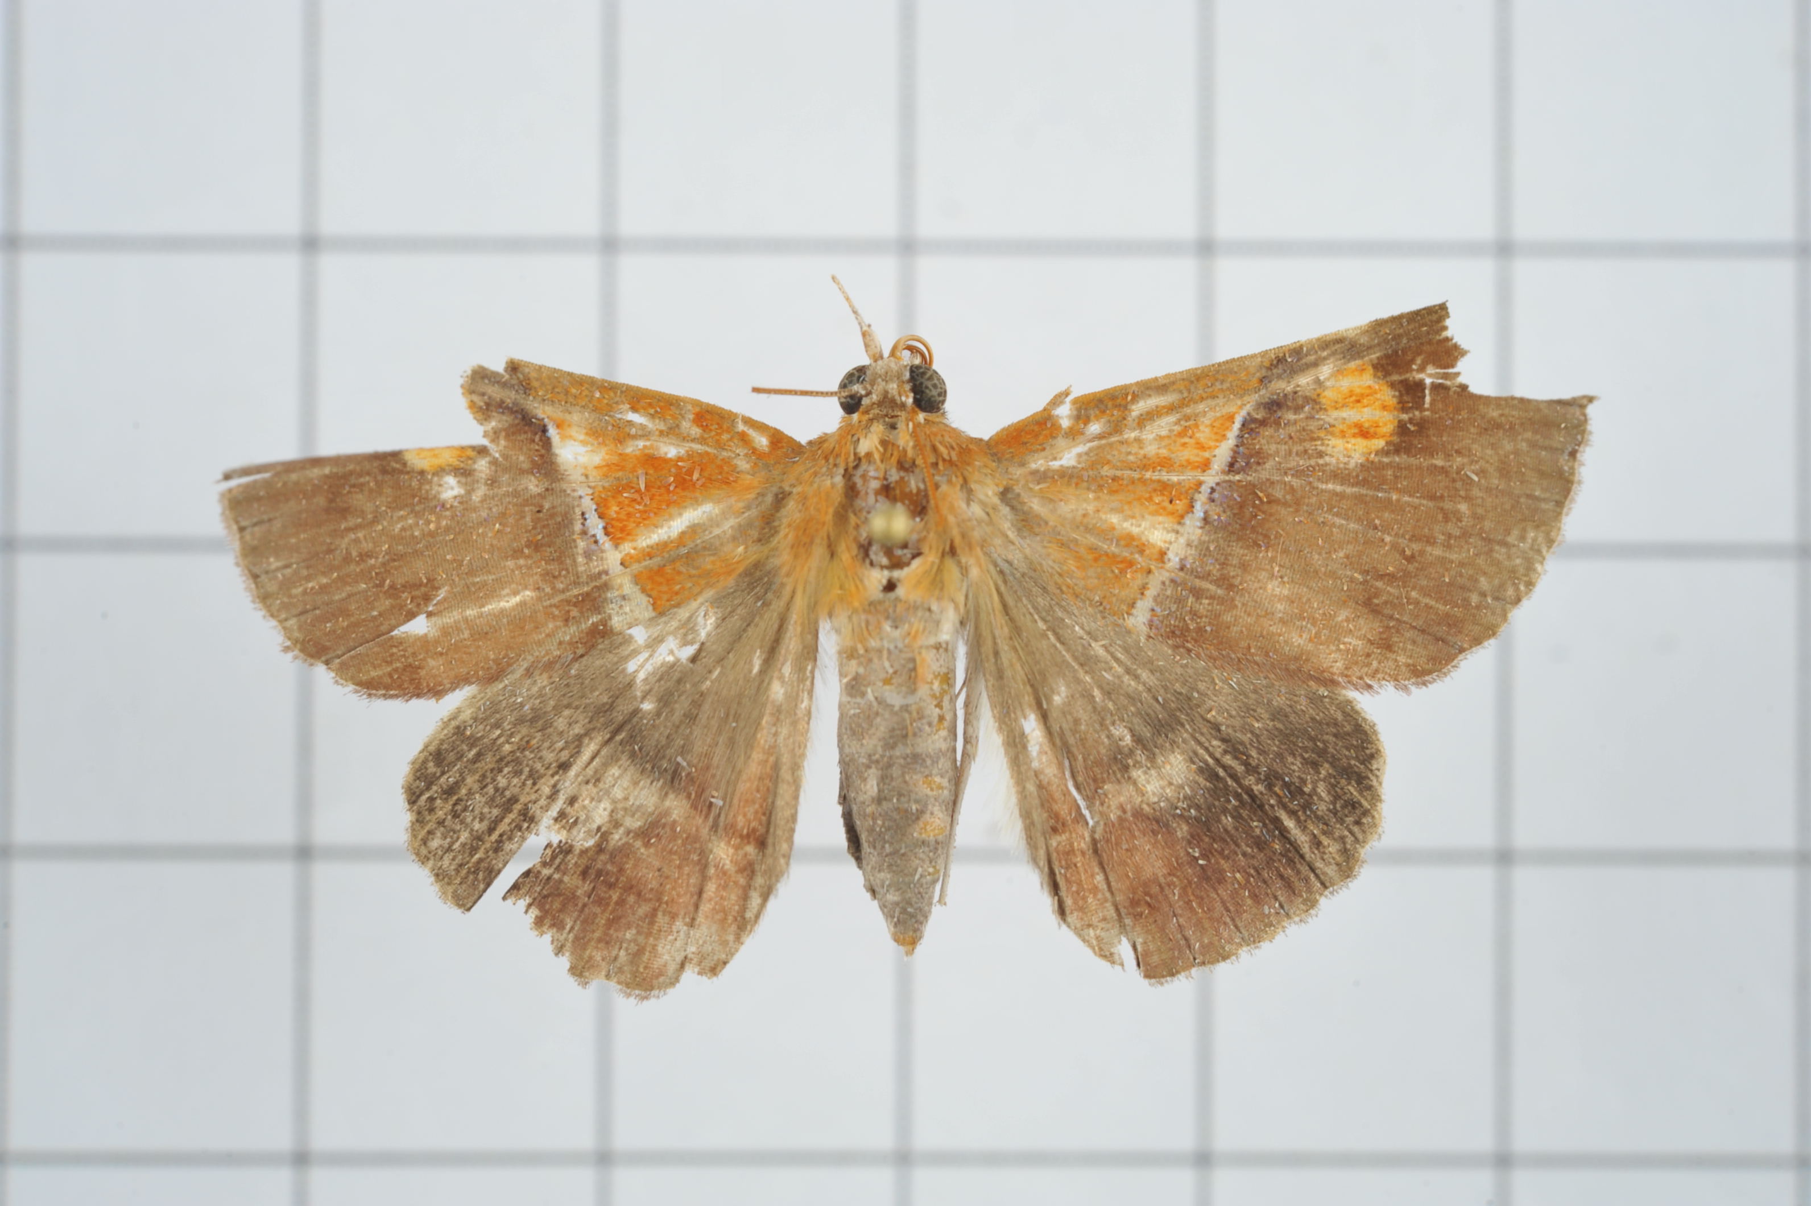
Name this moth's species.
Sympis rufibasis
